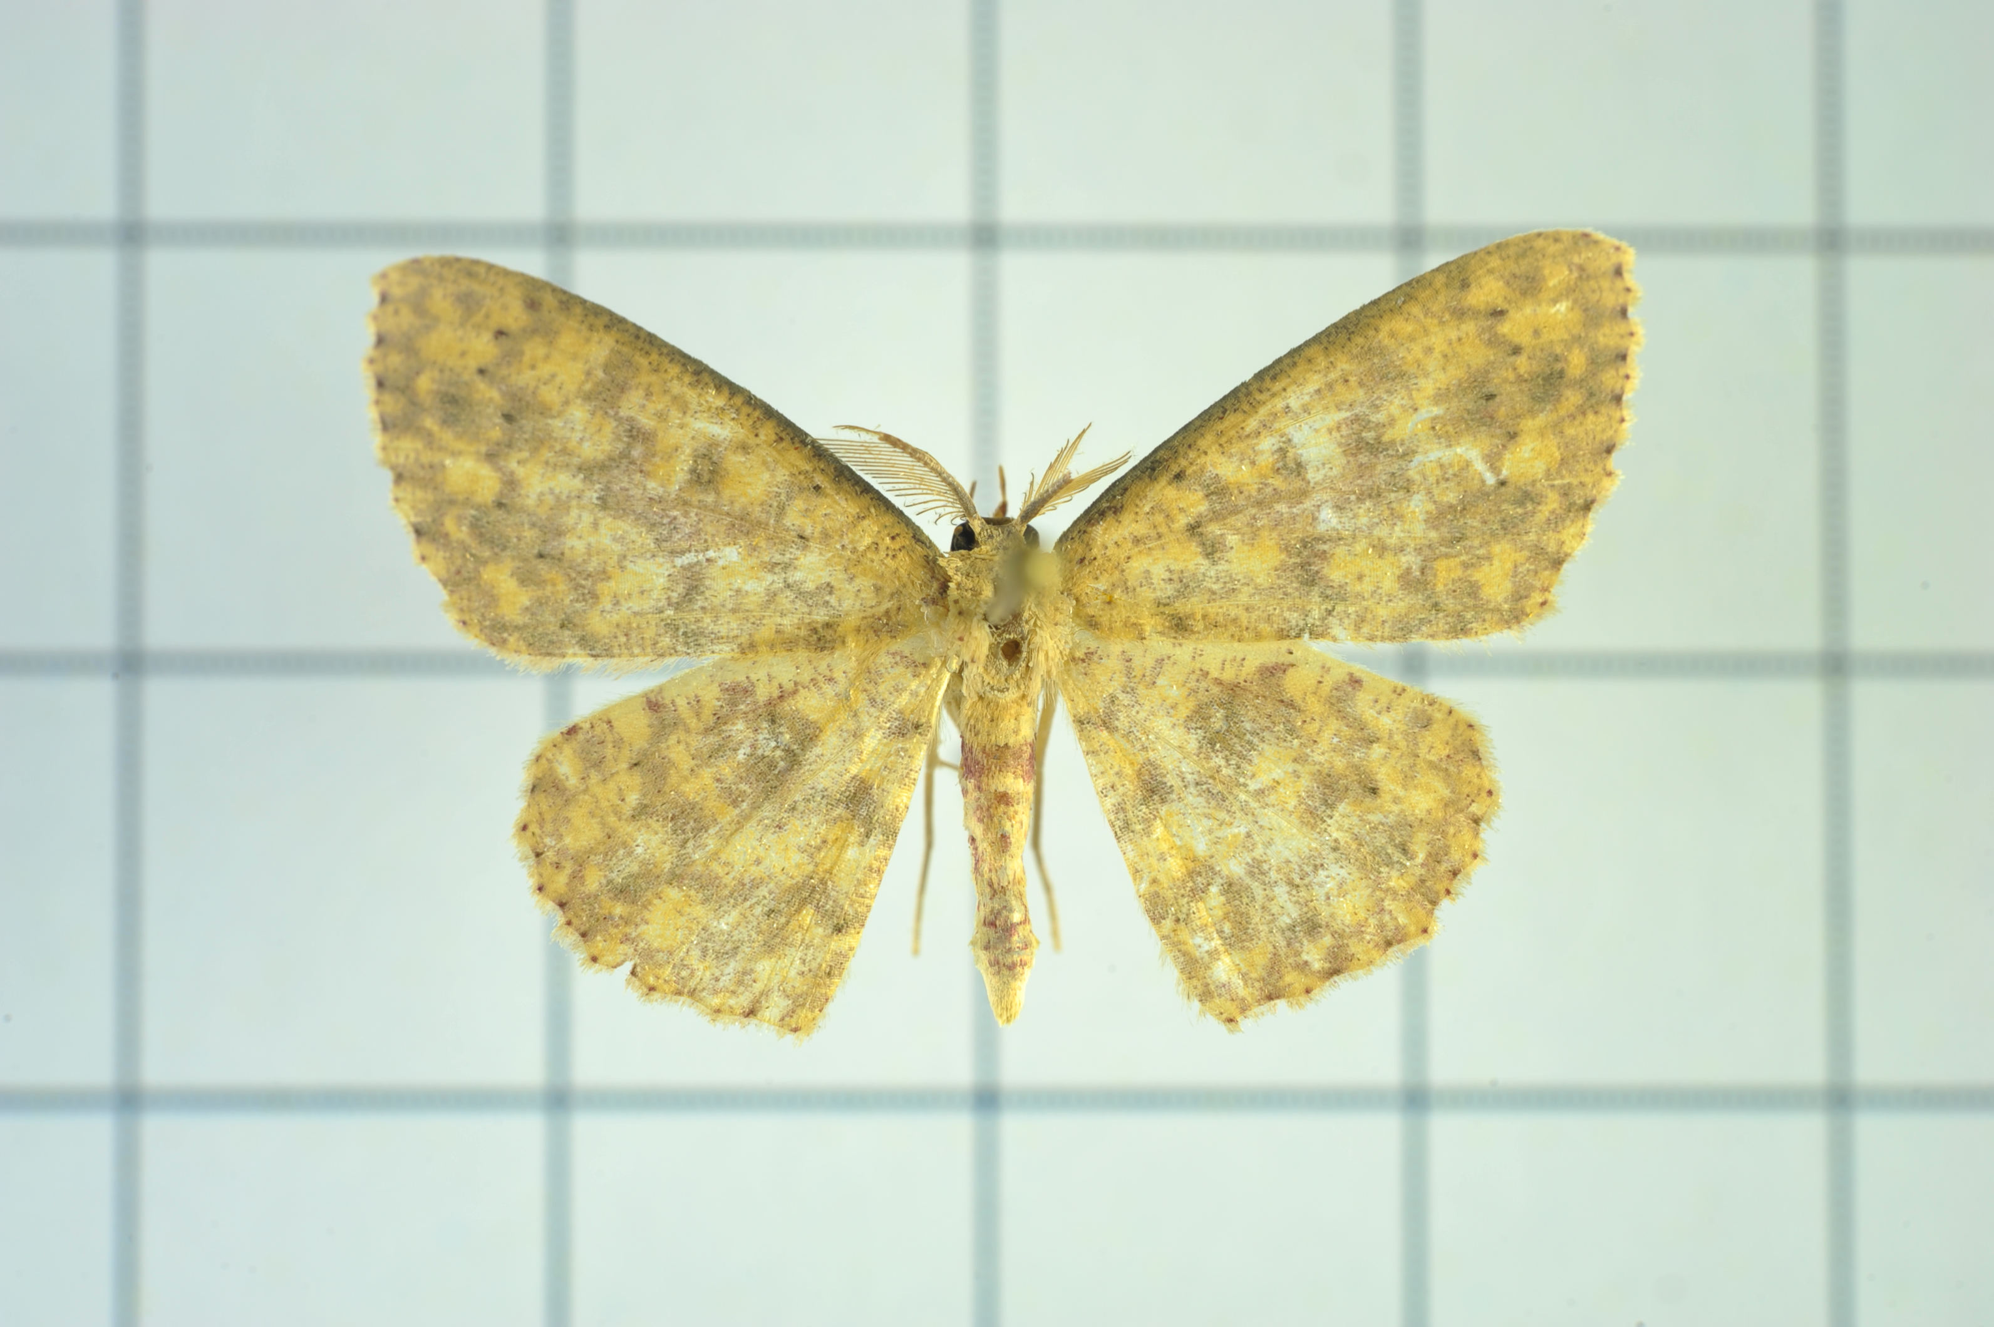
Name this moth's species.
Perixera sarawackaria
